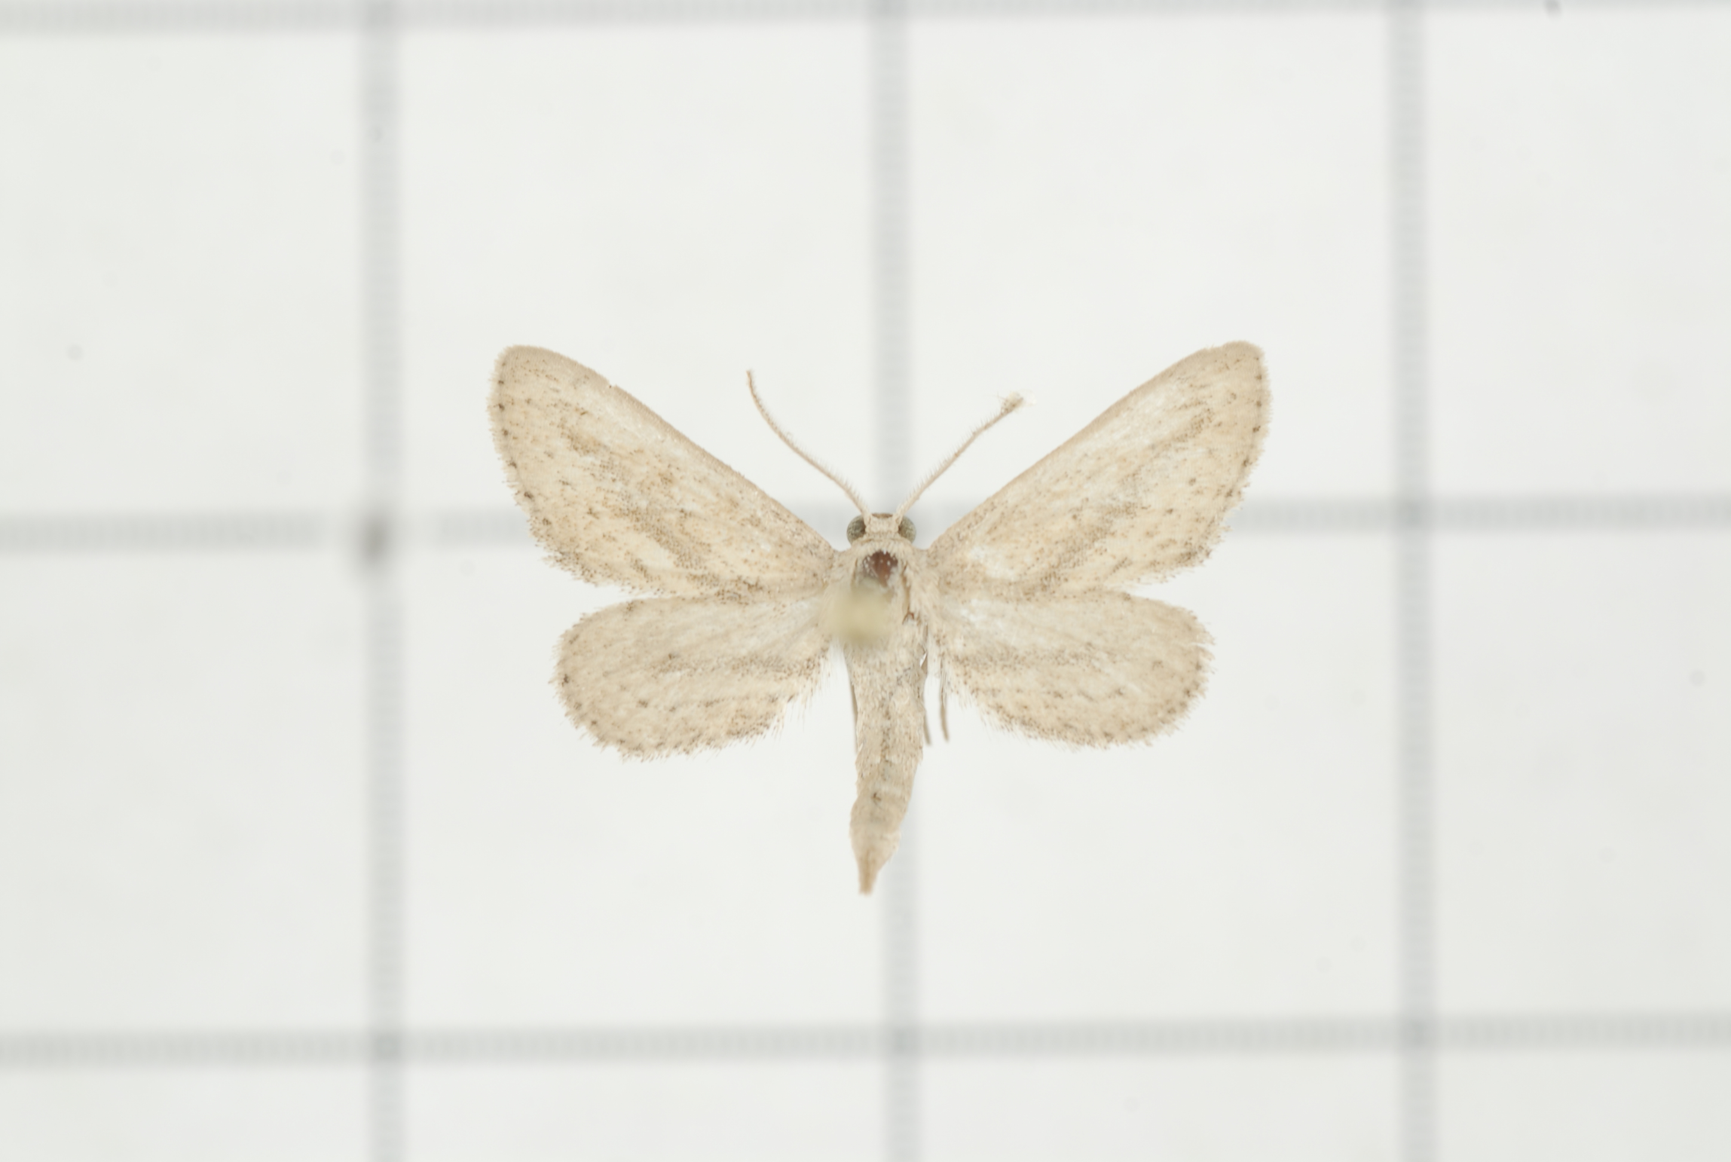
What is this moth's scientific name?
Zygophyxia relictata
